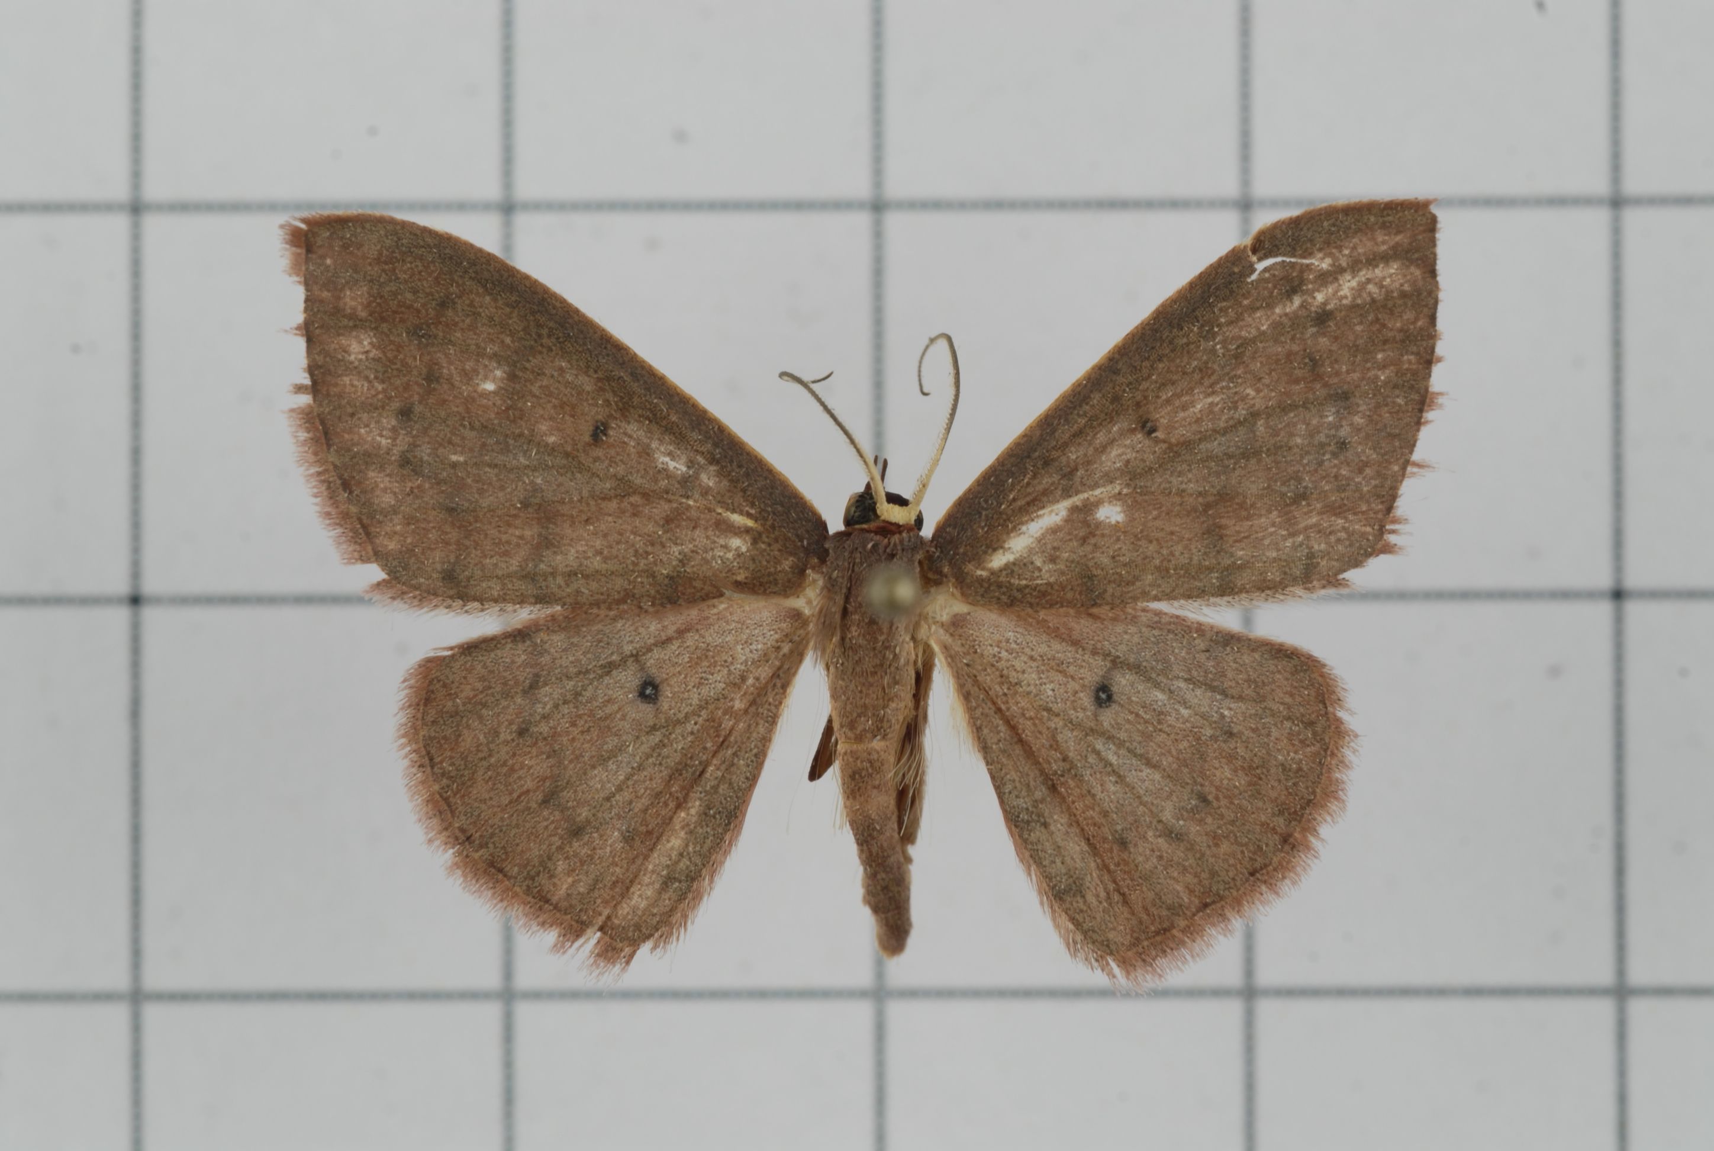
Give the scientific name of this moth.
Organopoda carnearia carnearia
